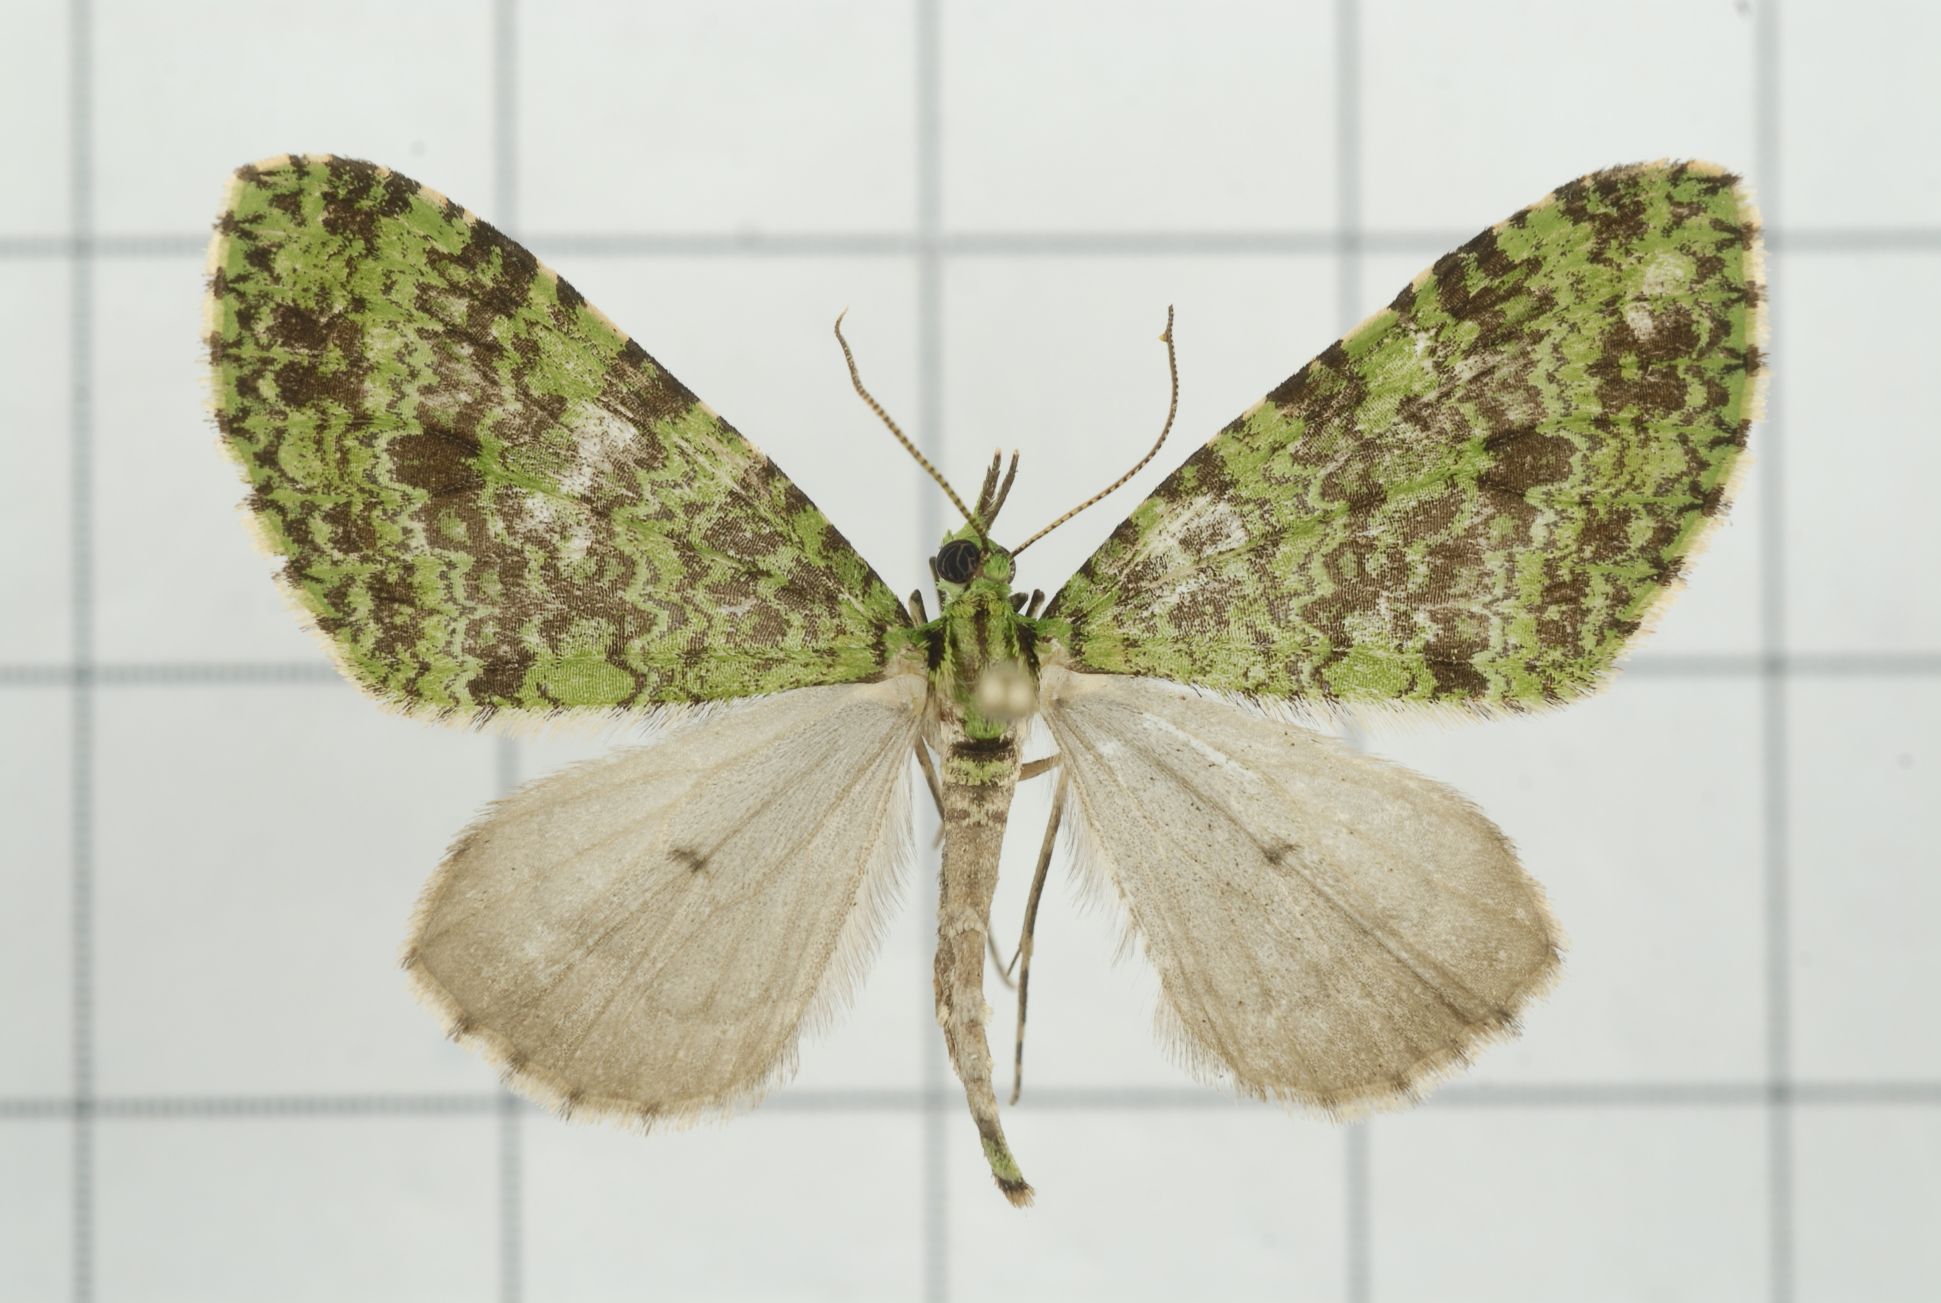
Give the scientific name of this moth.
Tristeirometa decussata moltrechti
